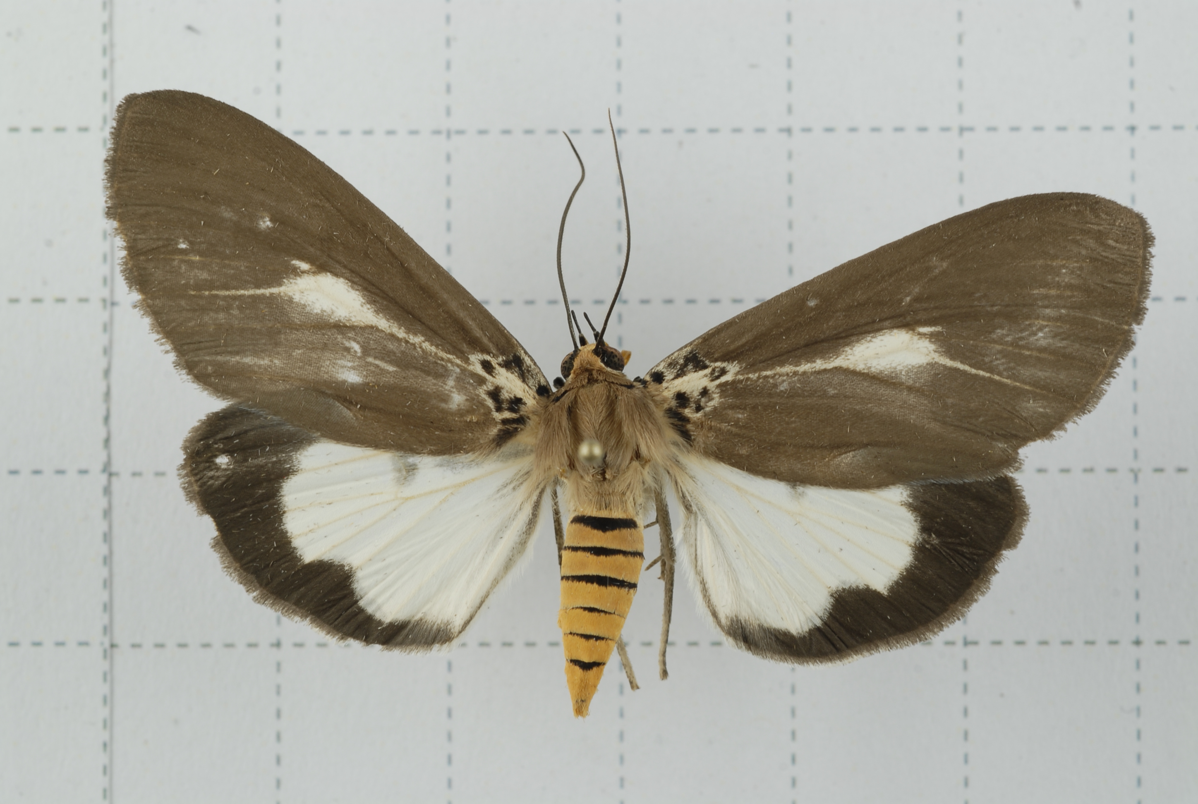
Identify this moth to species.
Asota heliconia zebrina
